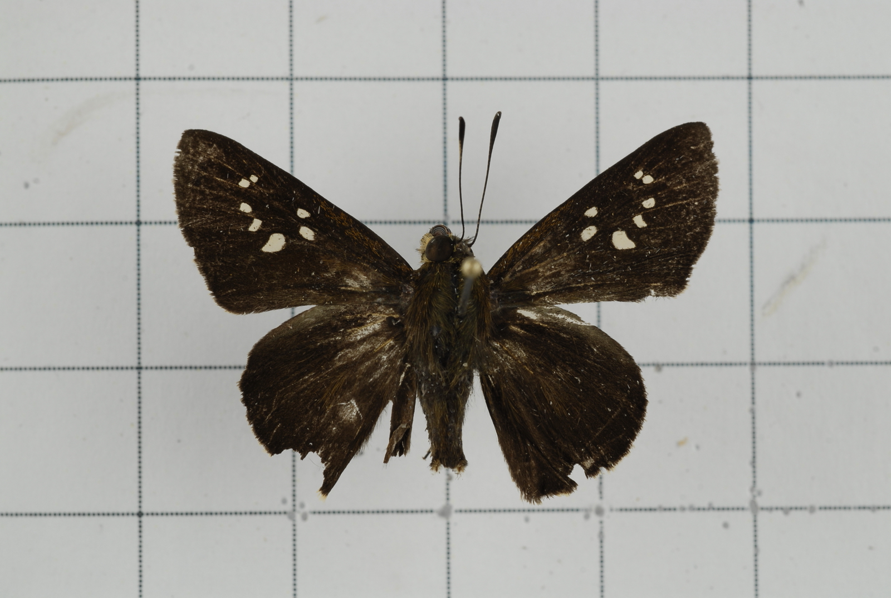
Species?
Caltoris ranrunna
